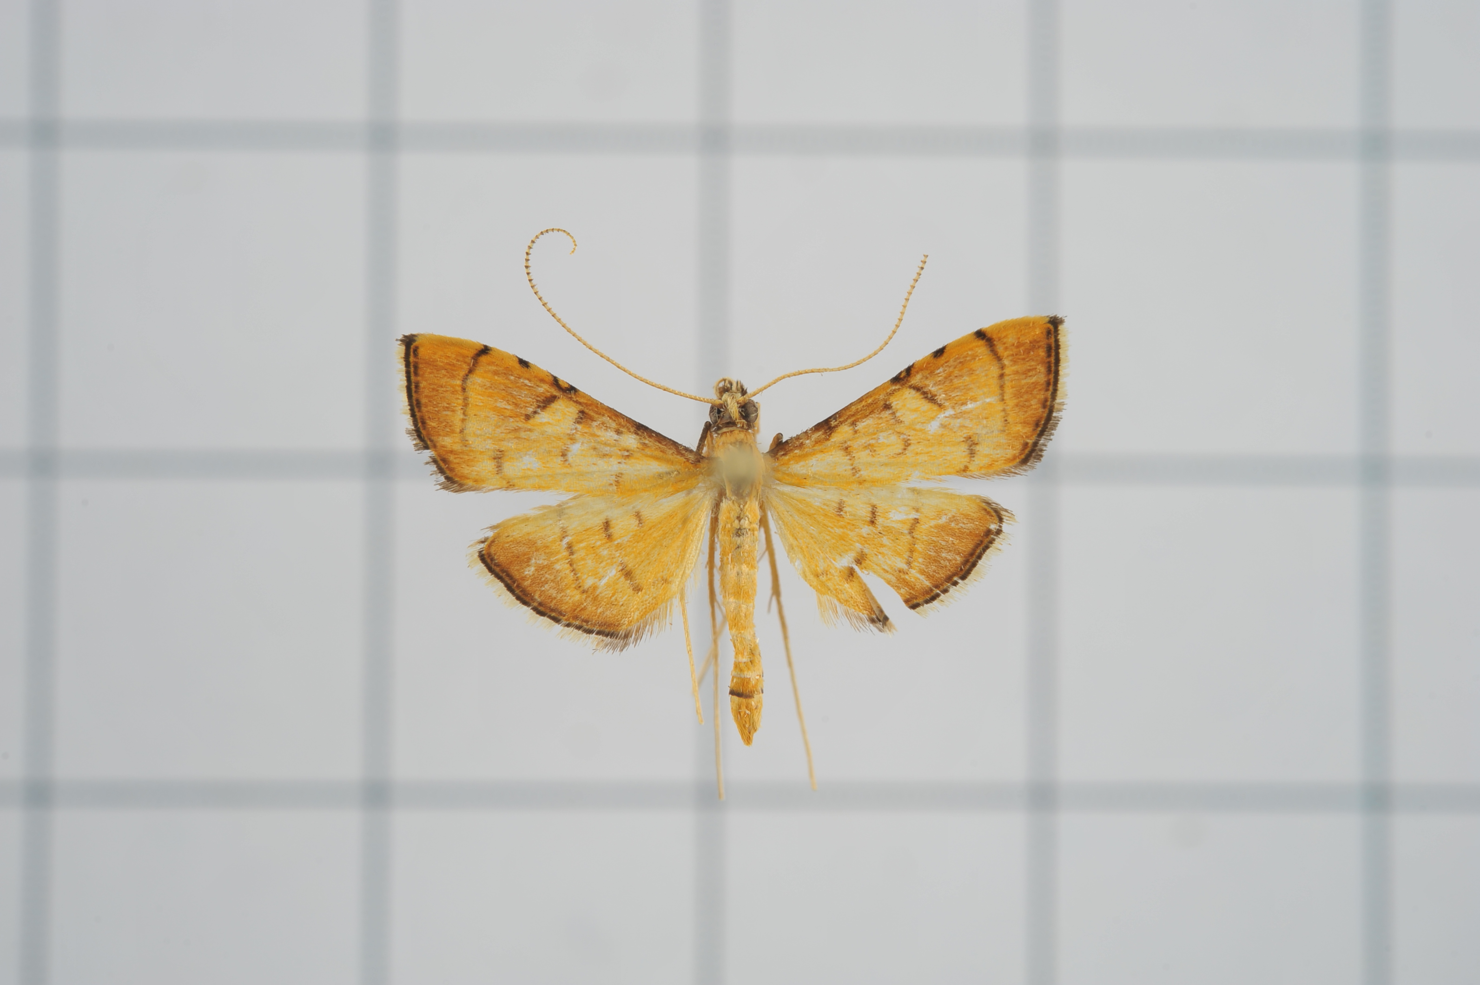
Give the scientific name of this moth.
Dolicharthria charonialis
